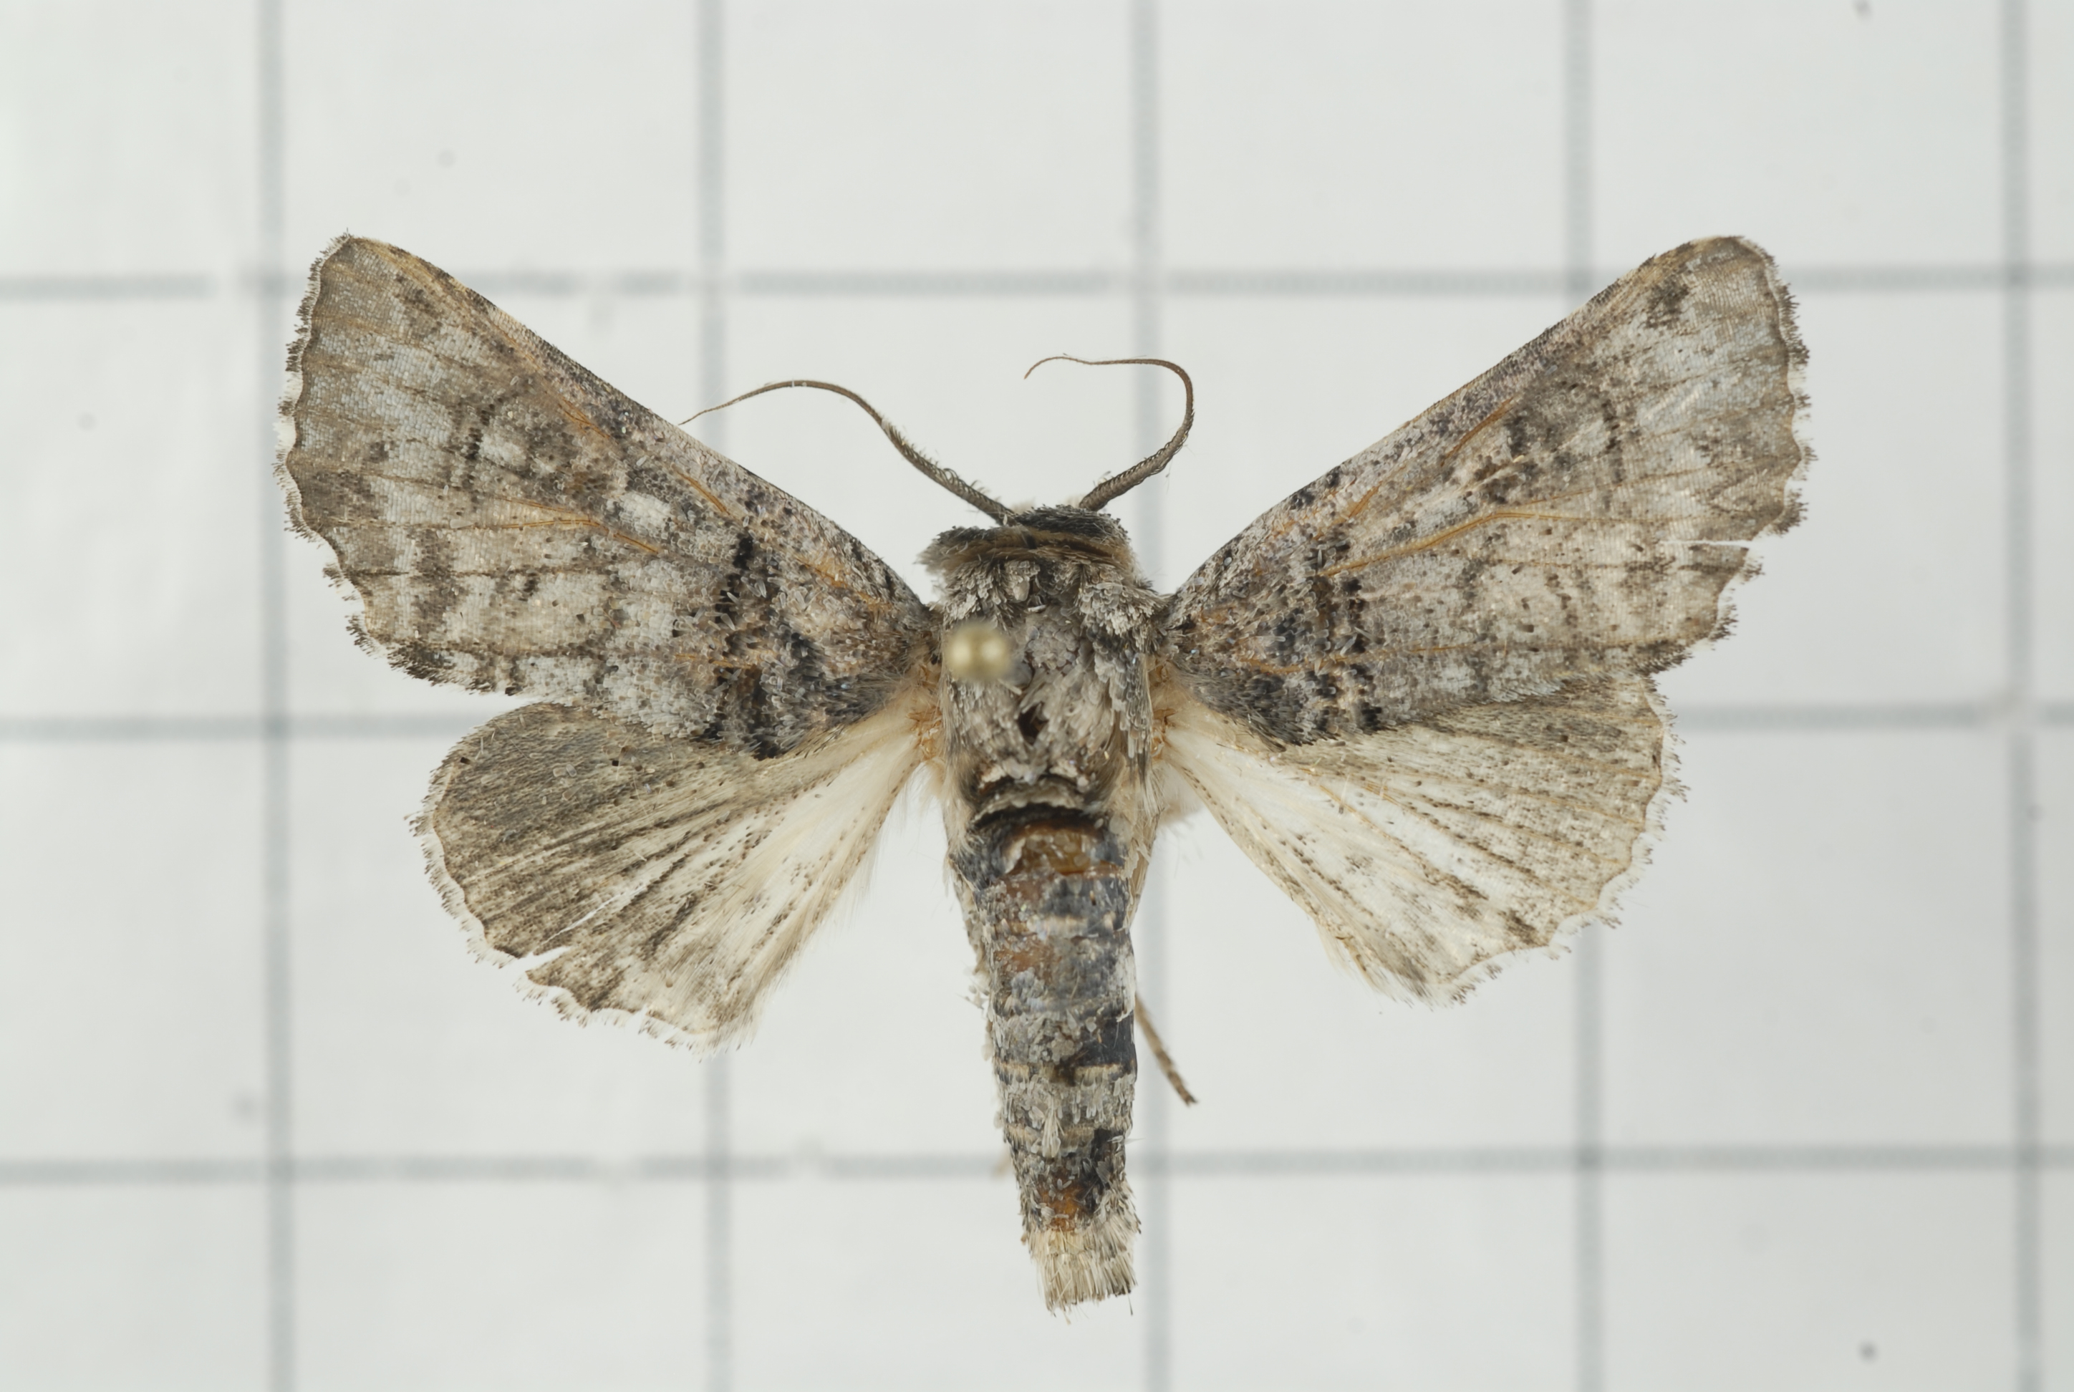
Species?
Aplotelia diplographa
